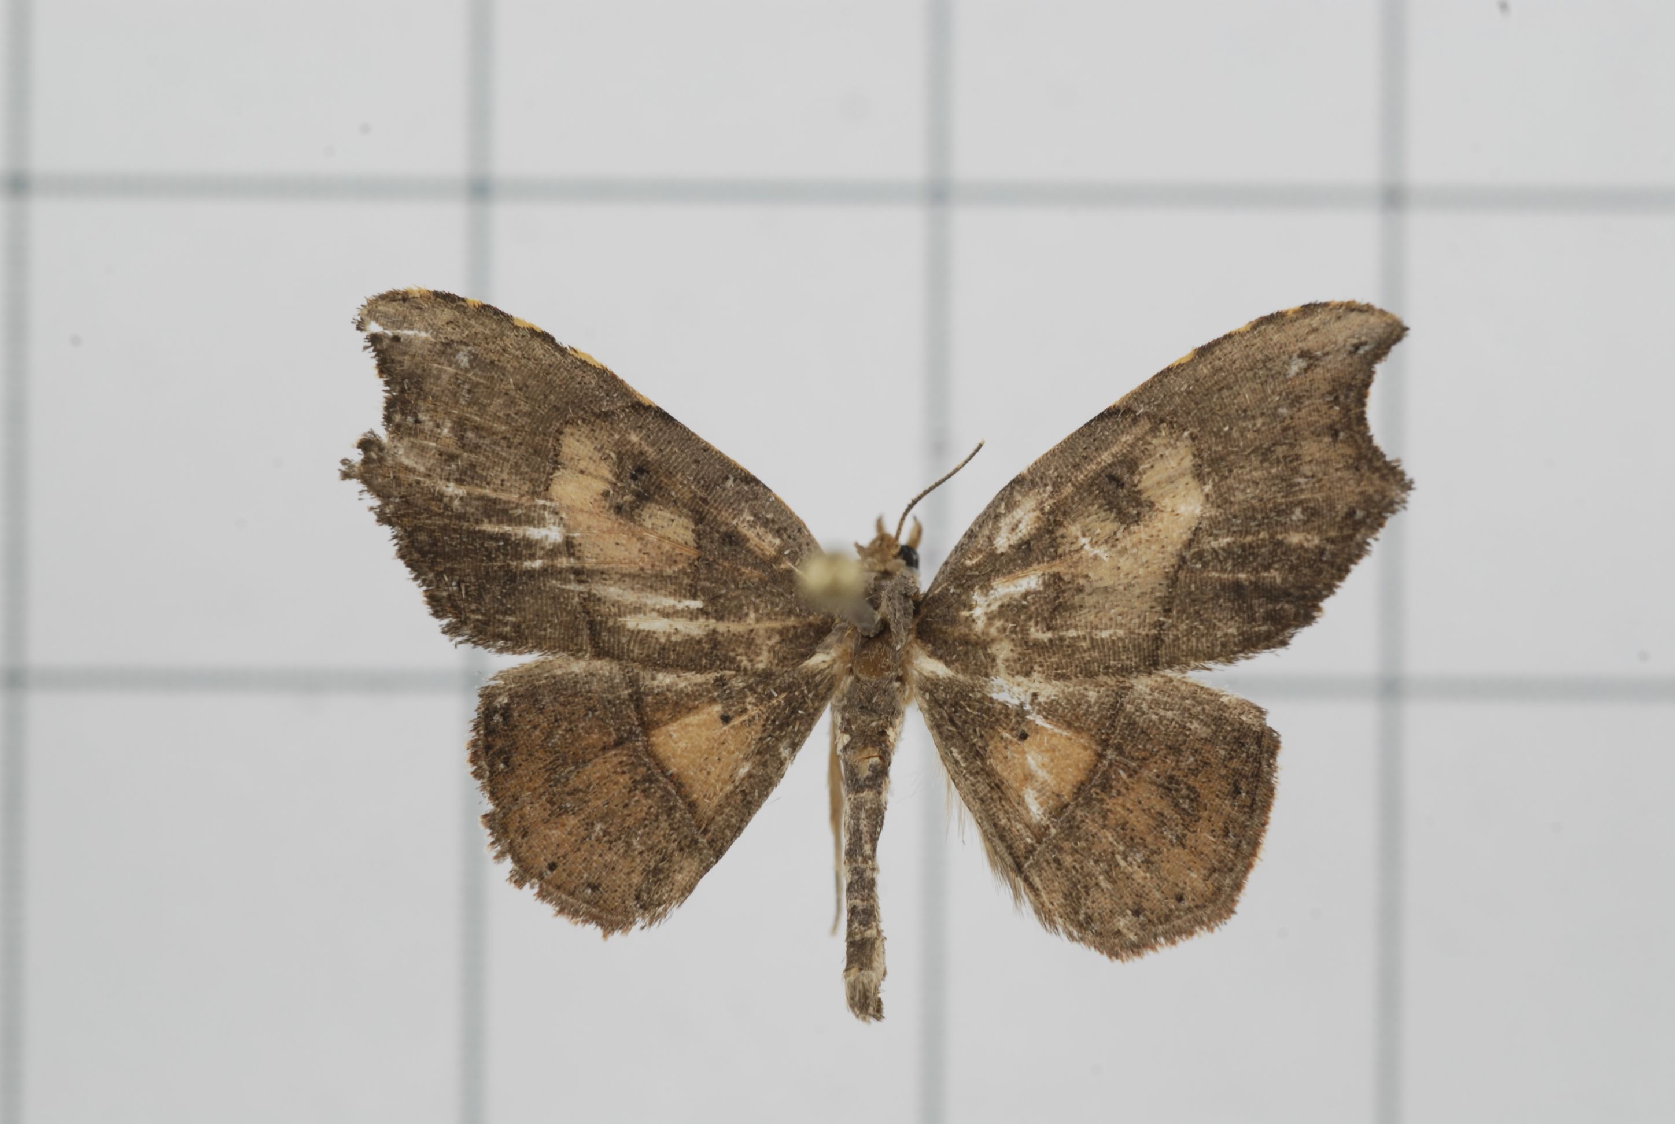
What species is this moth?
Laspeyria olivata
